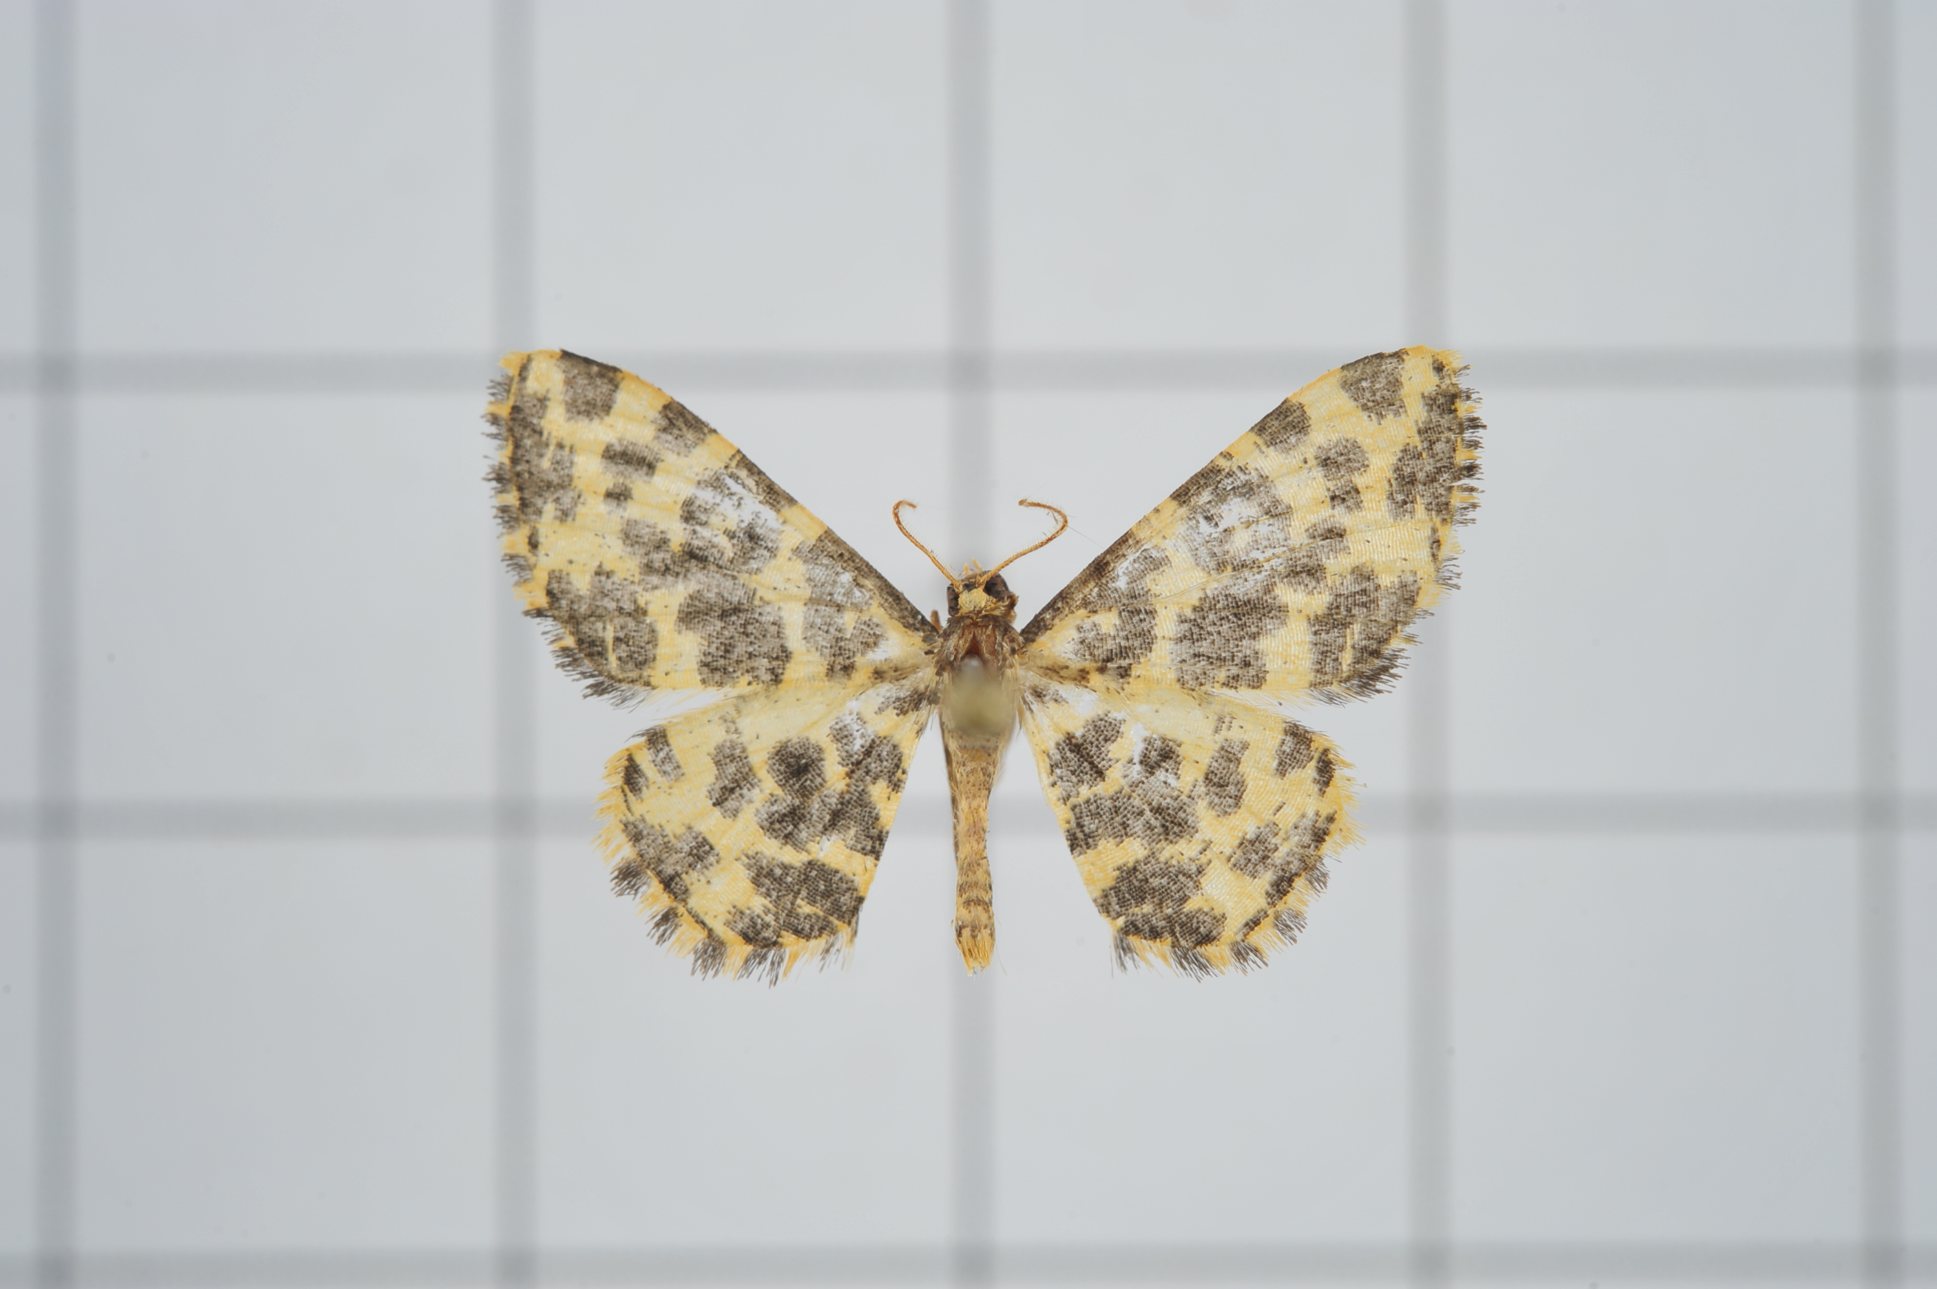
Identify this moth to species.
Monocerotesa abraxides
